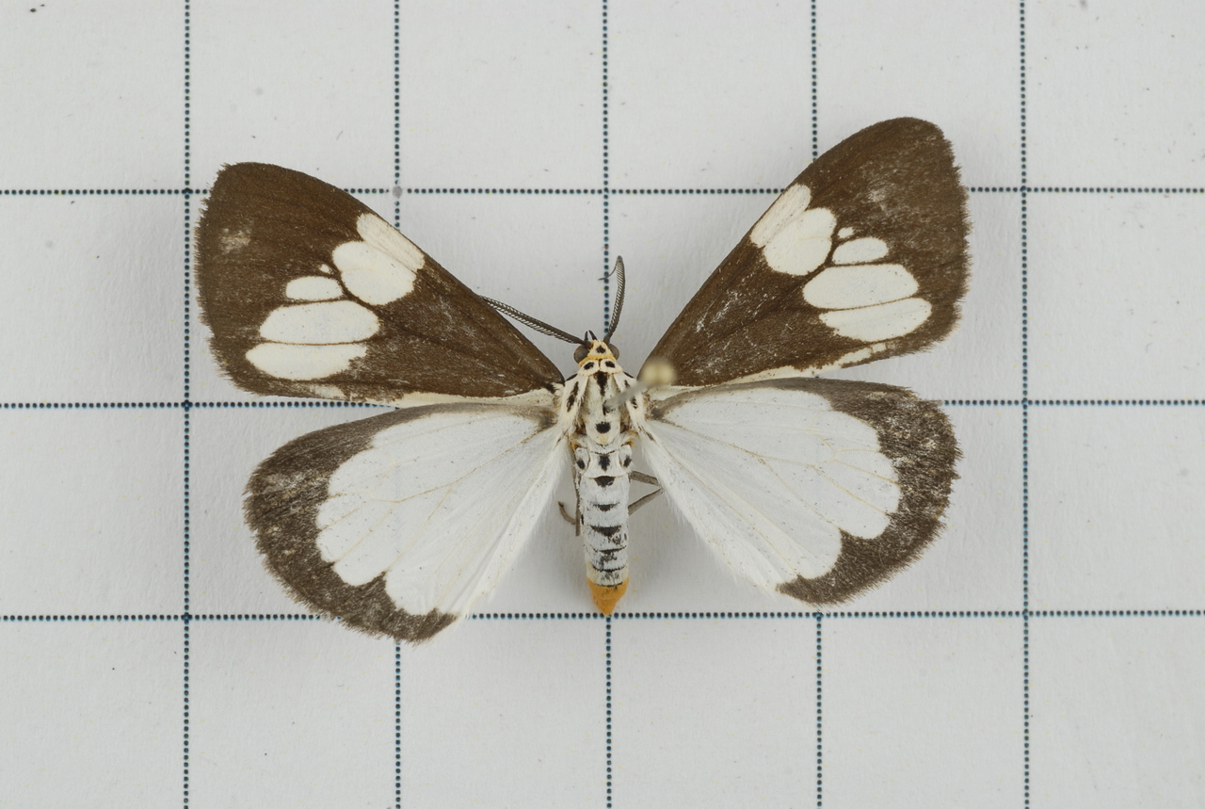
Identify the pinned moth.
Nyctemera lacticinia
